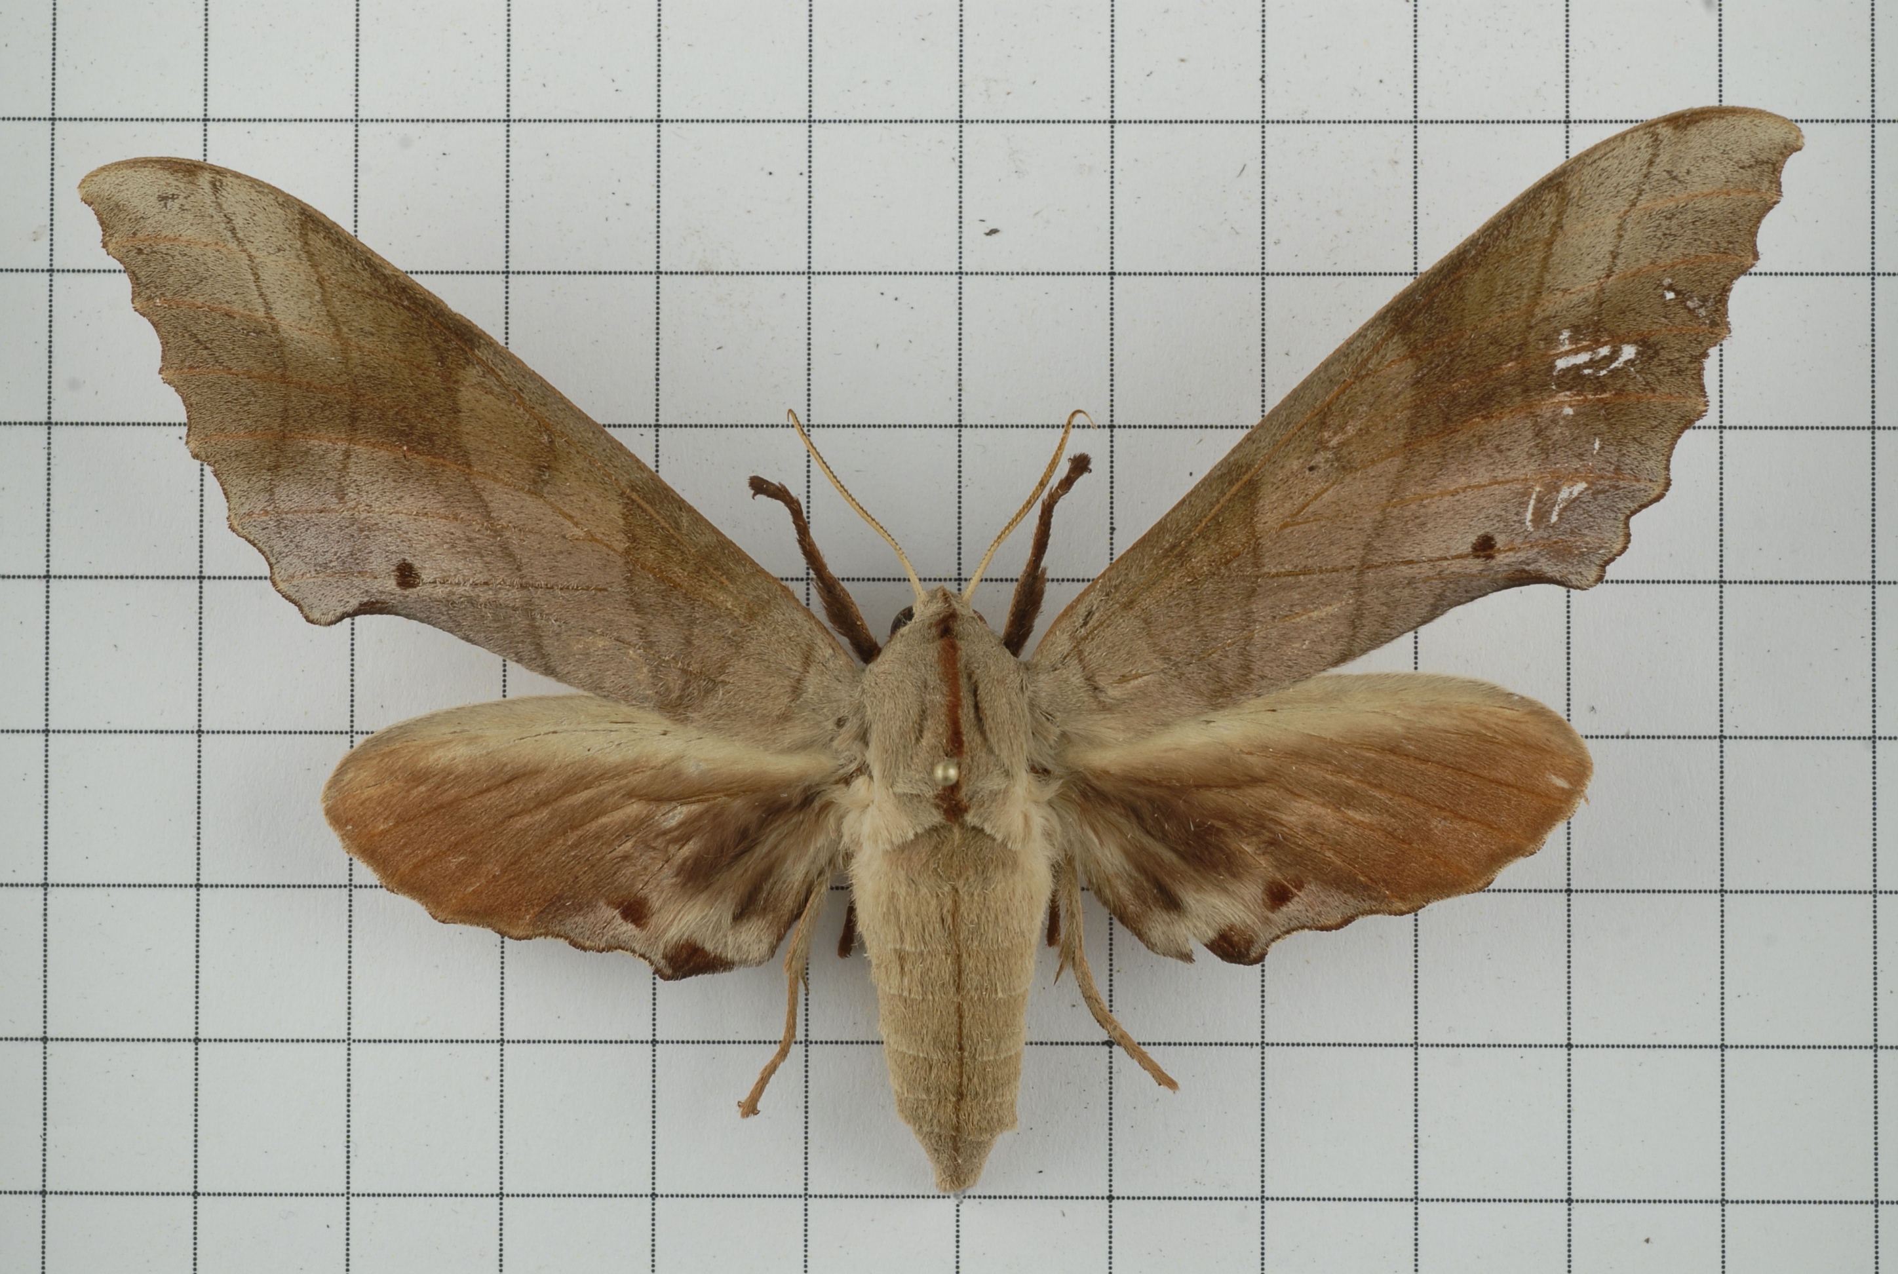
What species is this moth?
Marumba sperchius sperchius
